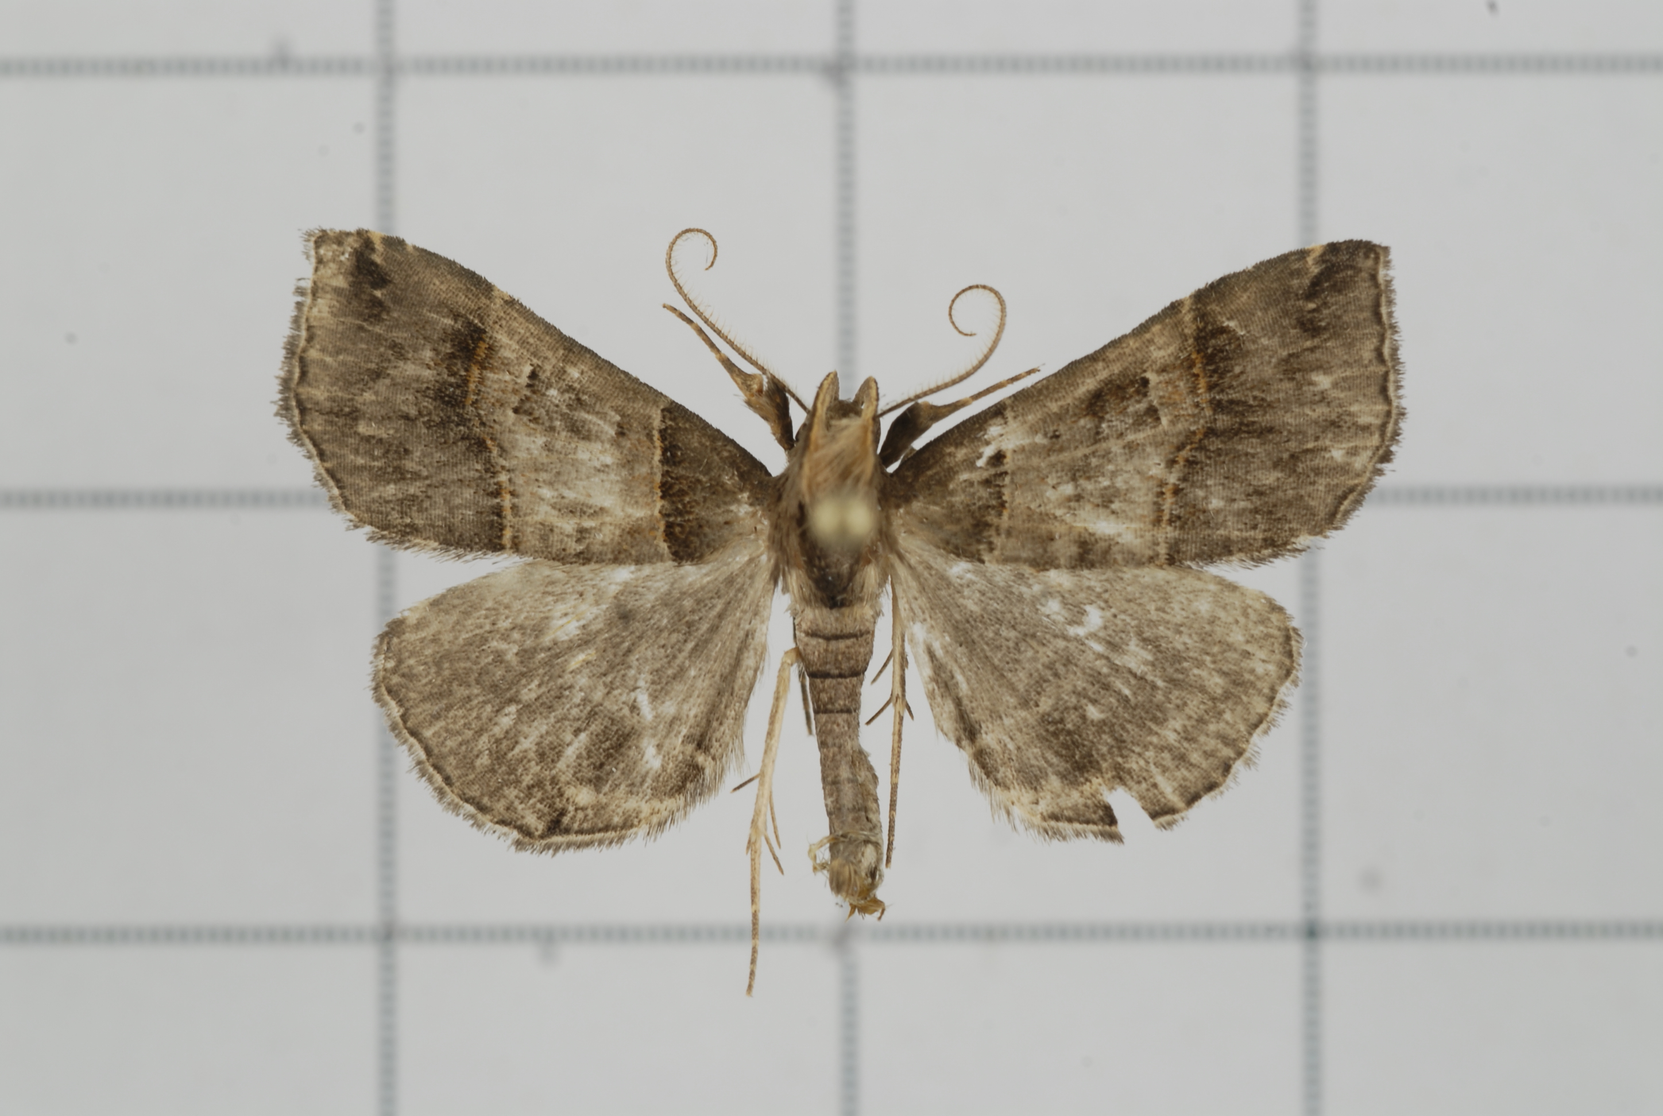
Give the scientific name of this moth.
Bertula kosemponica
